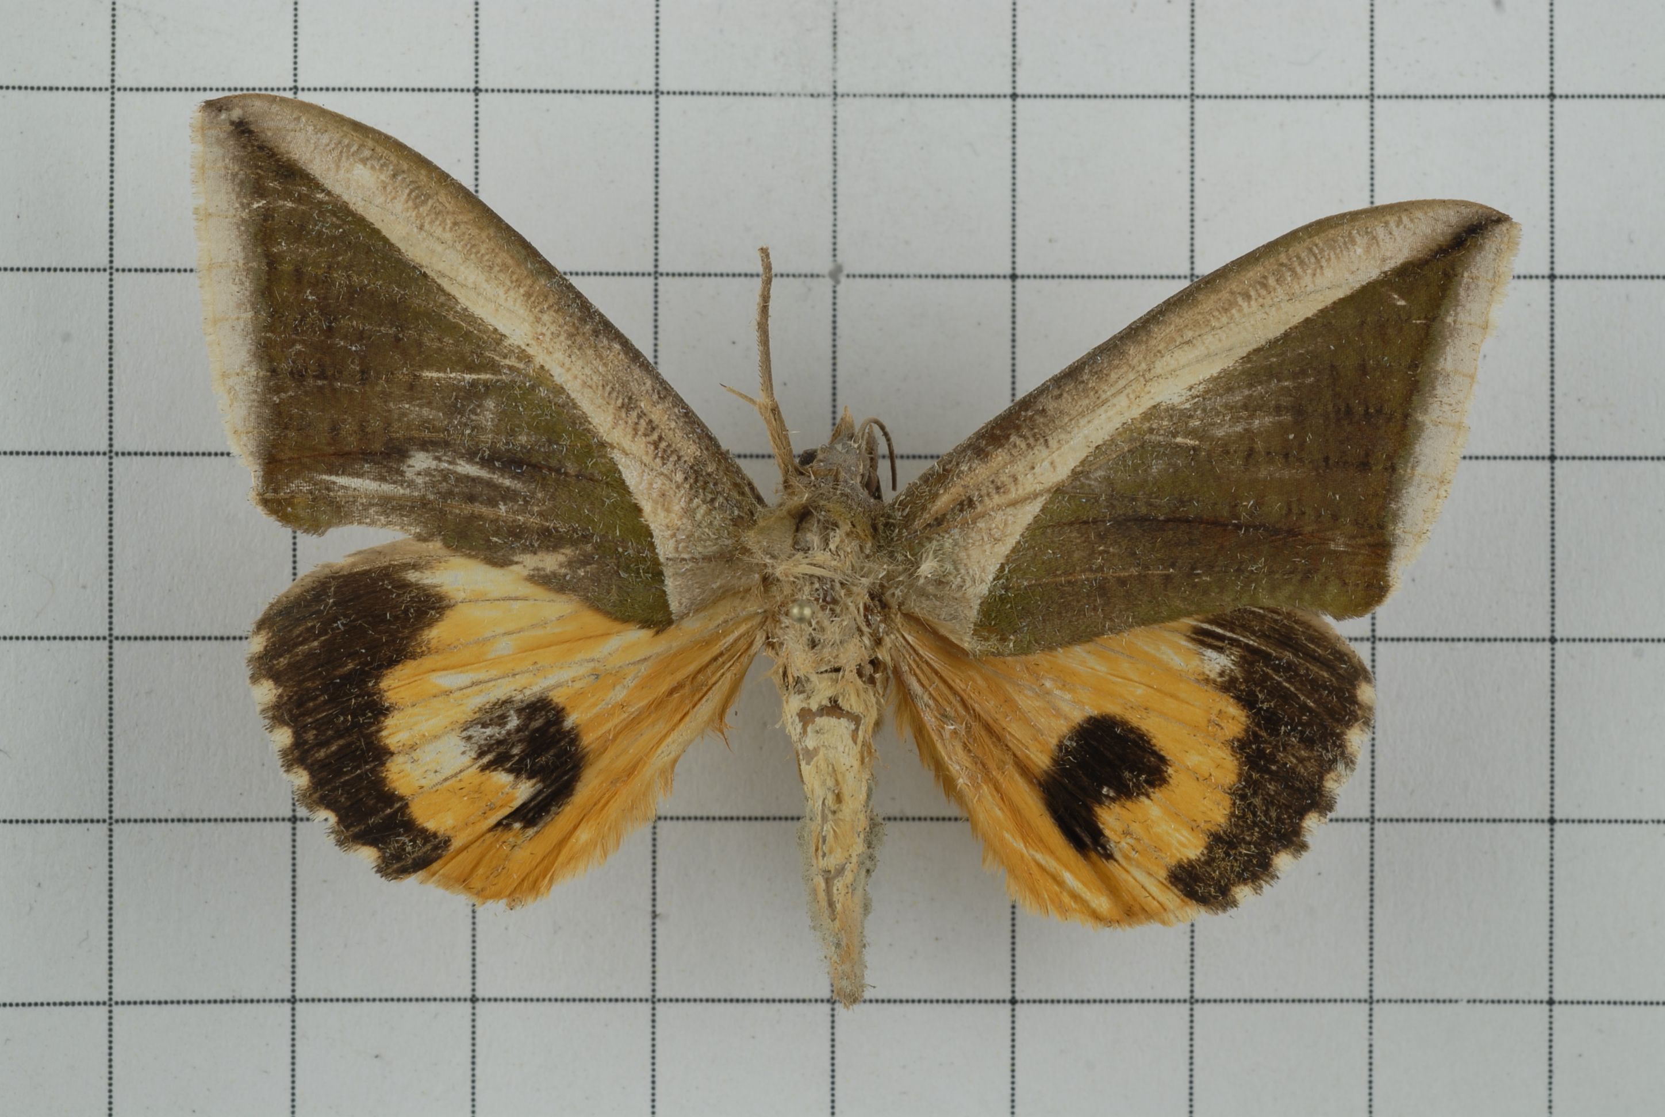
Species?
Eudocima salaminia
